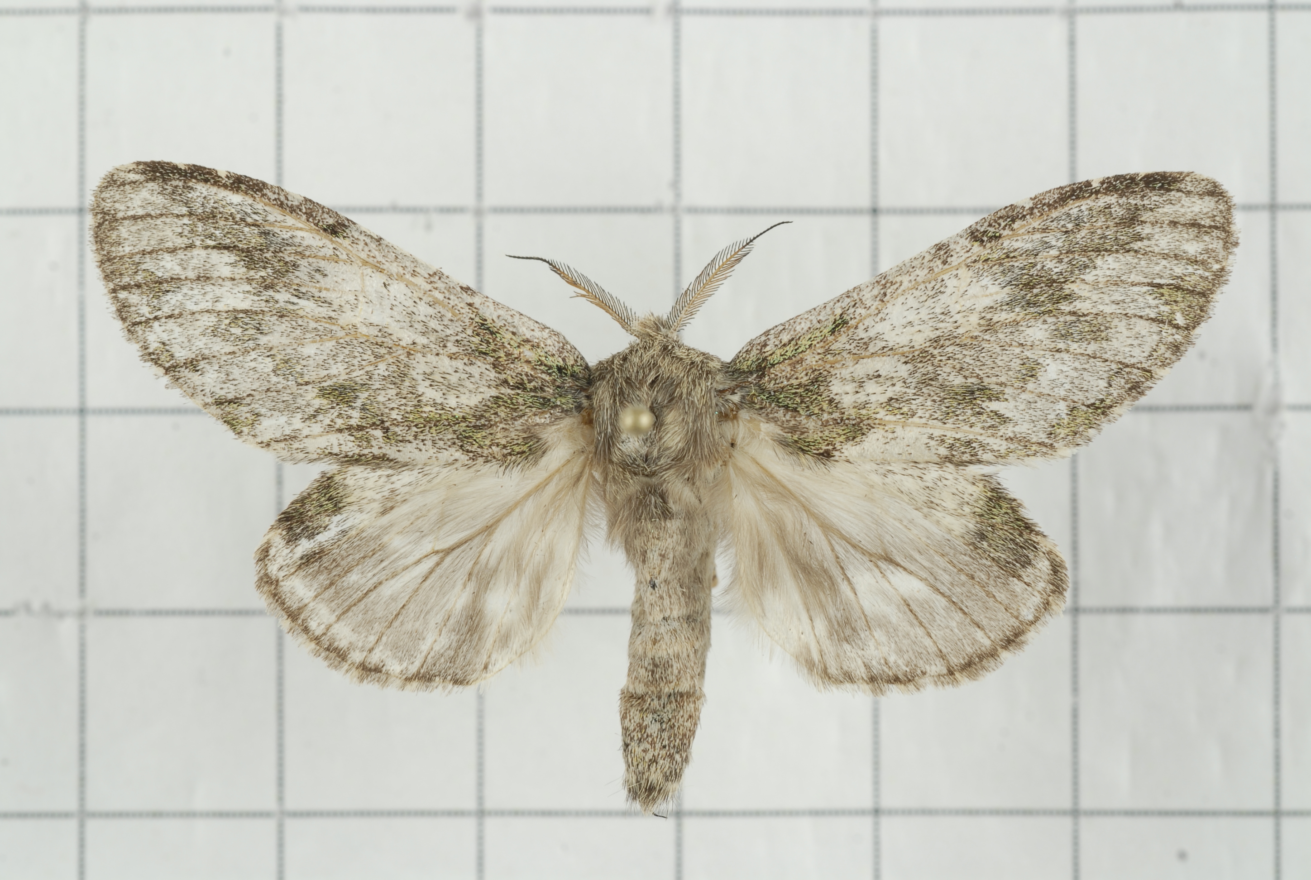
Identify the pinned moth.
Syntypistis umbrosa
